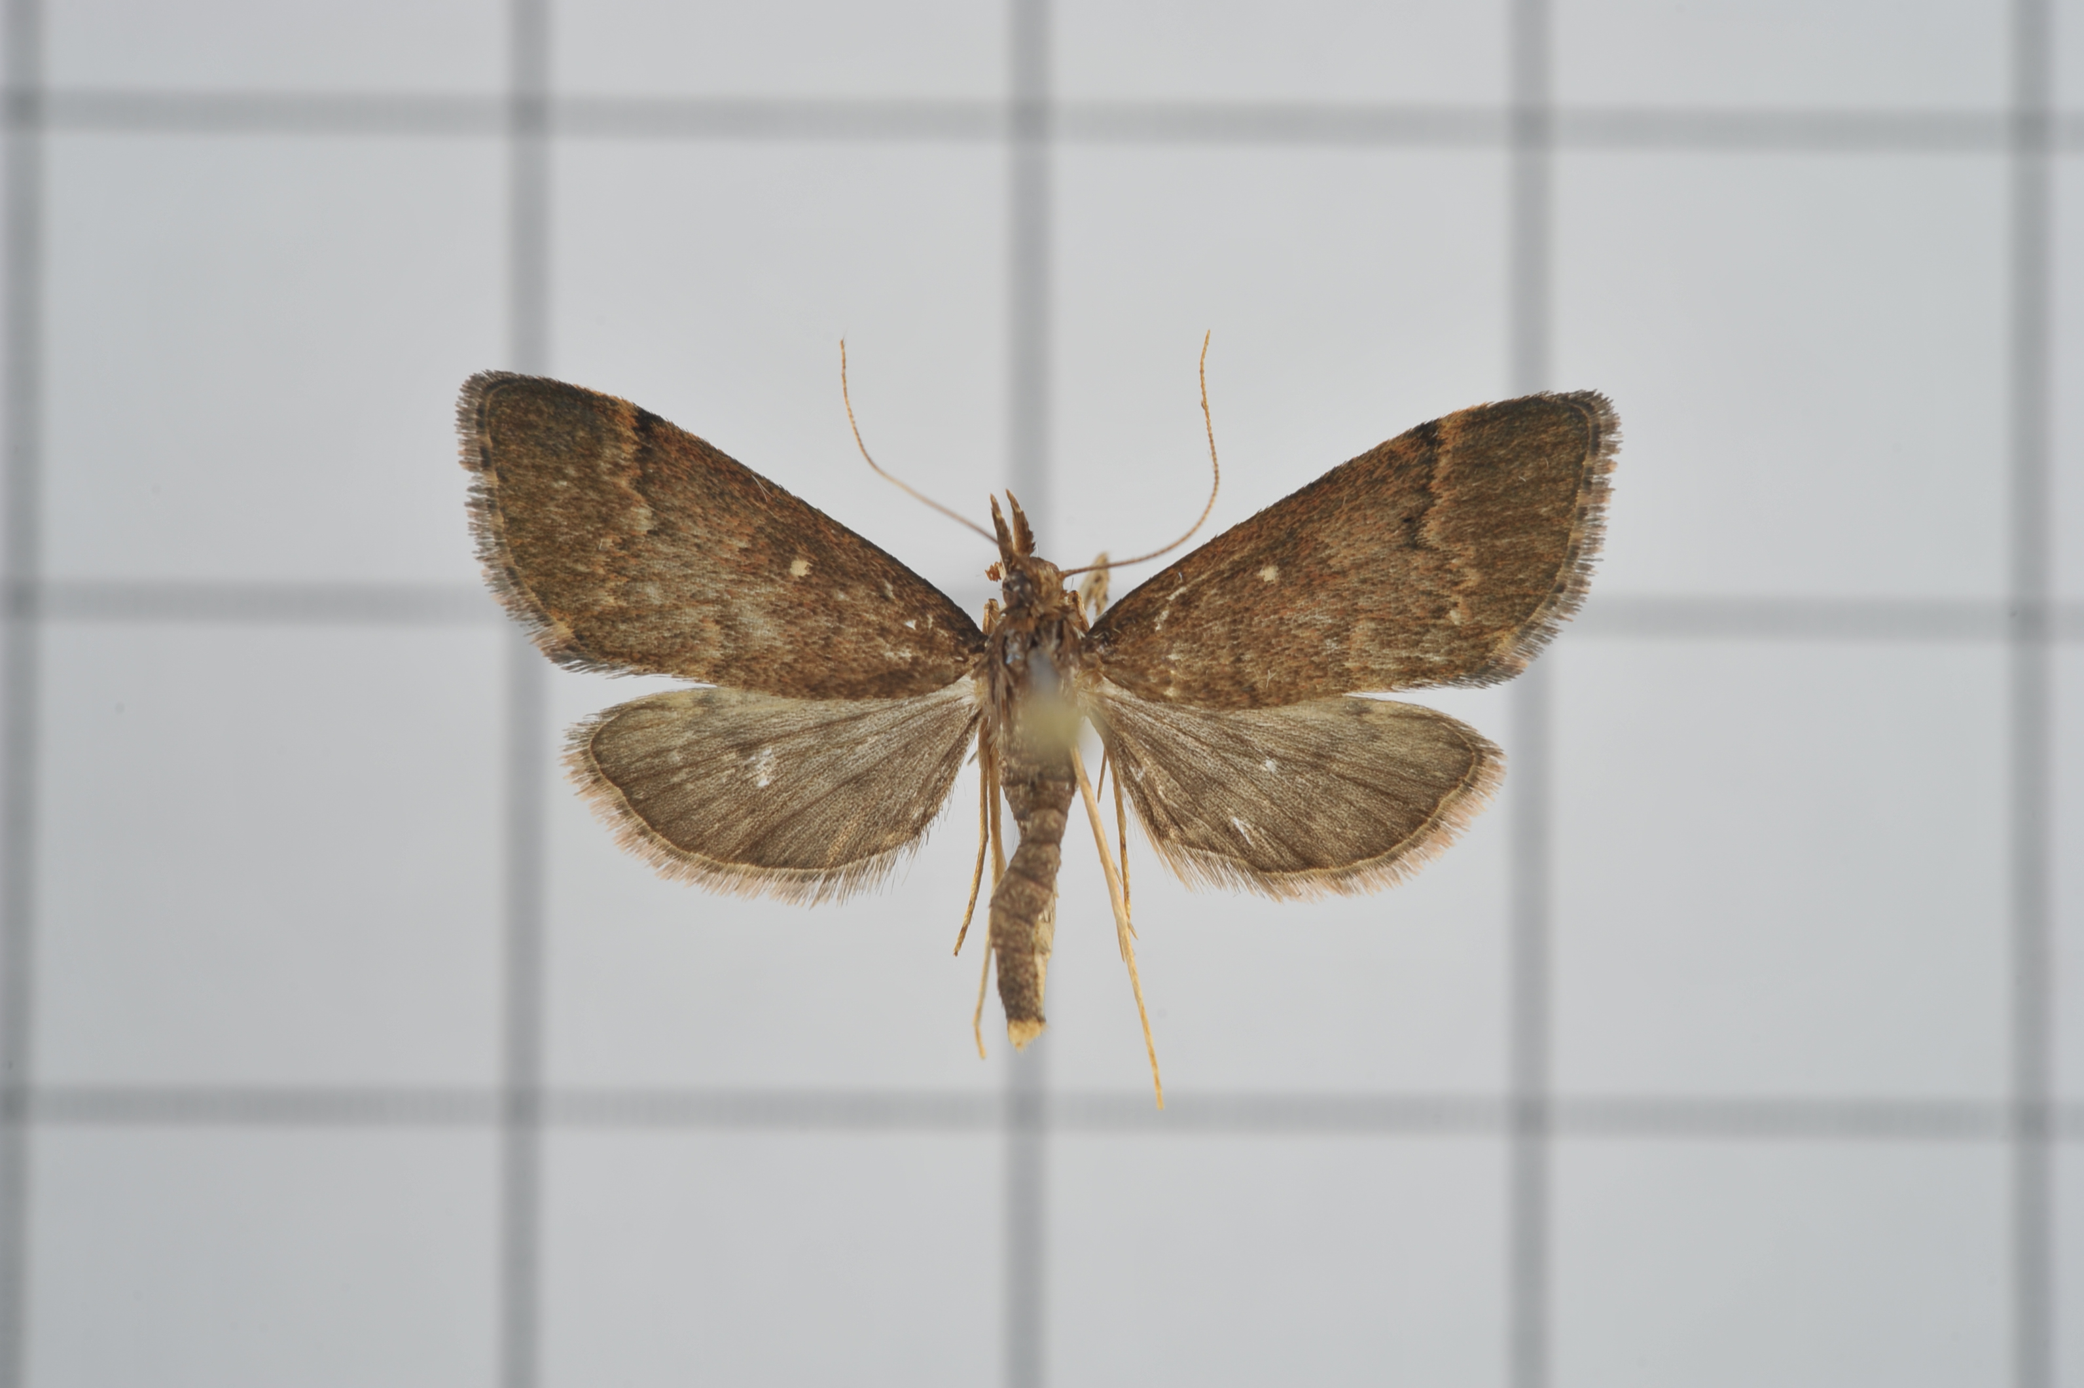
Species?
Camptomastix hisbonalis
